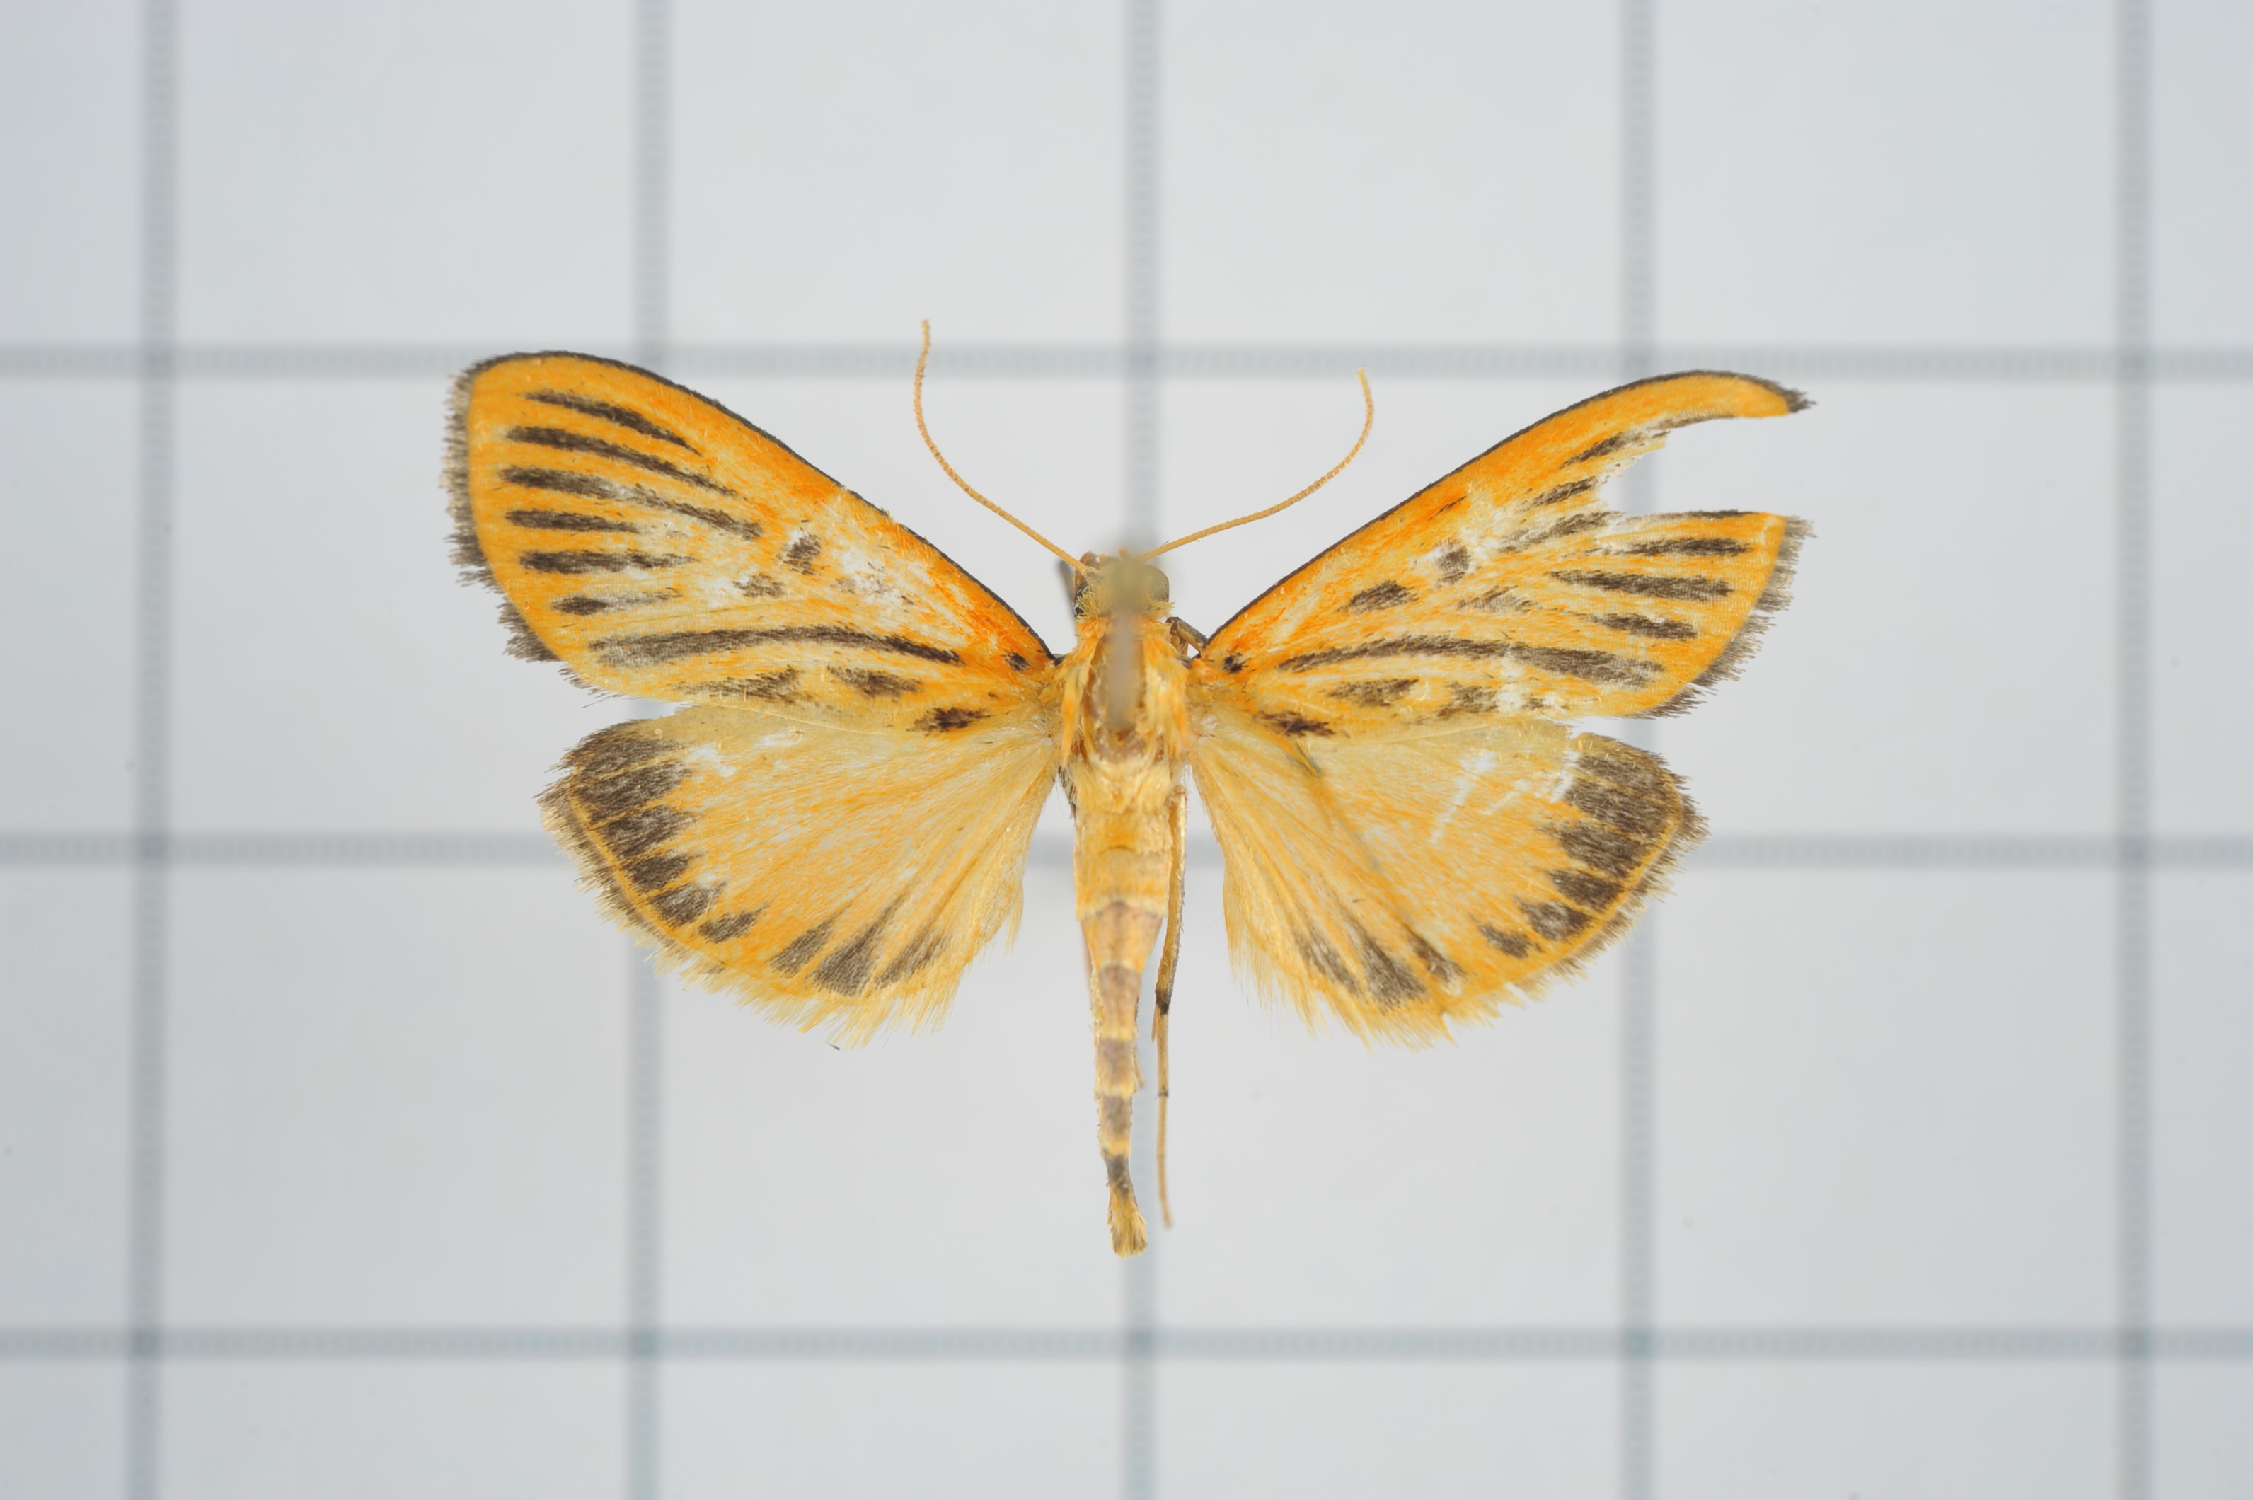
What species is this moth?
Tyspanodes striata
